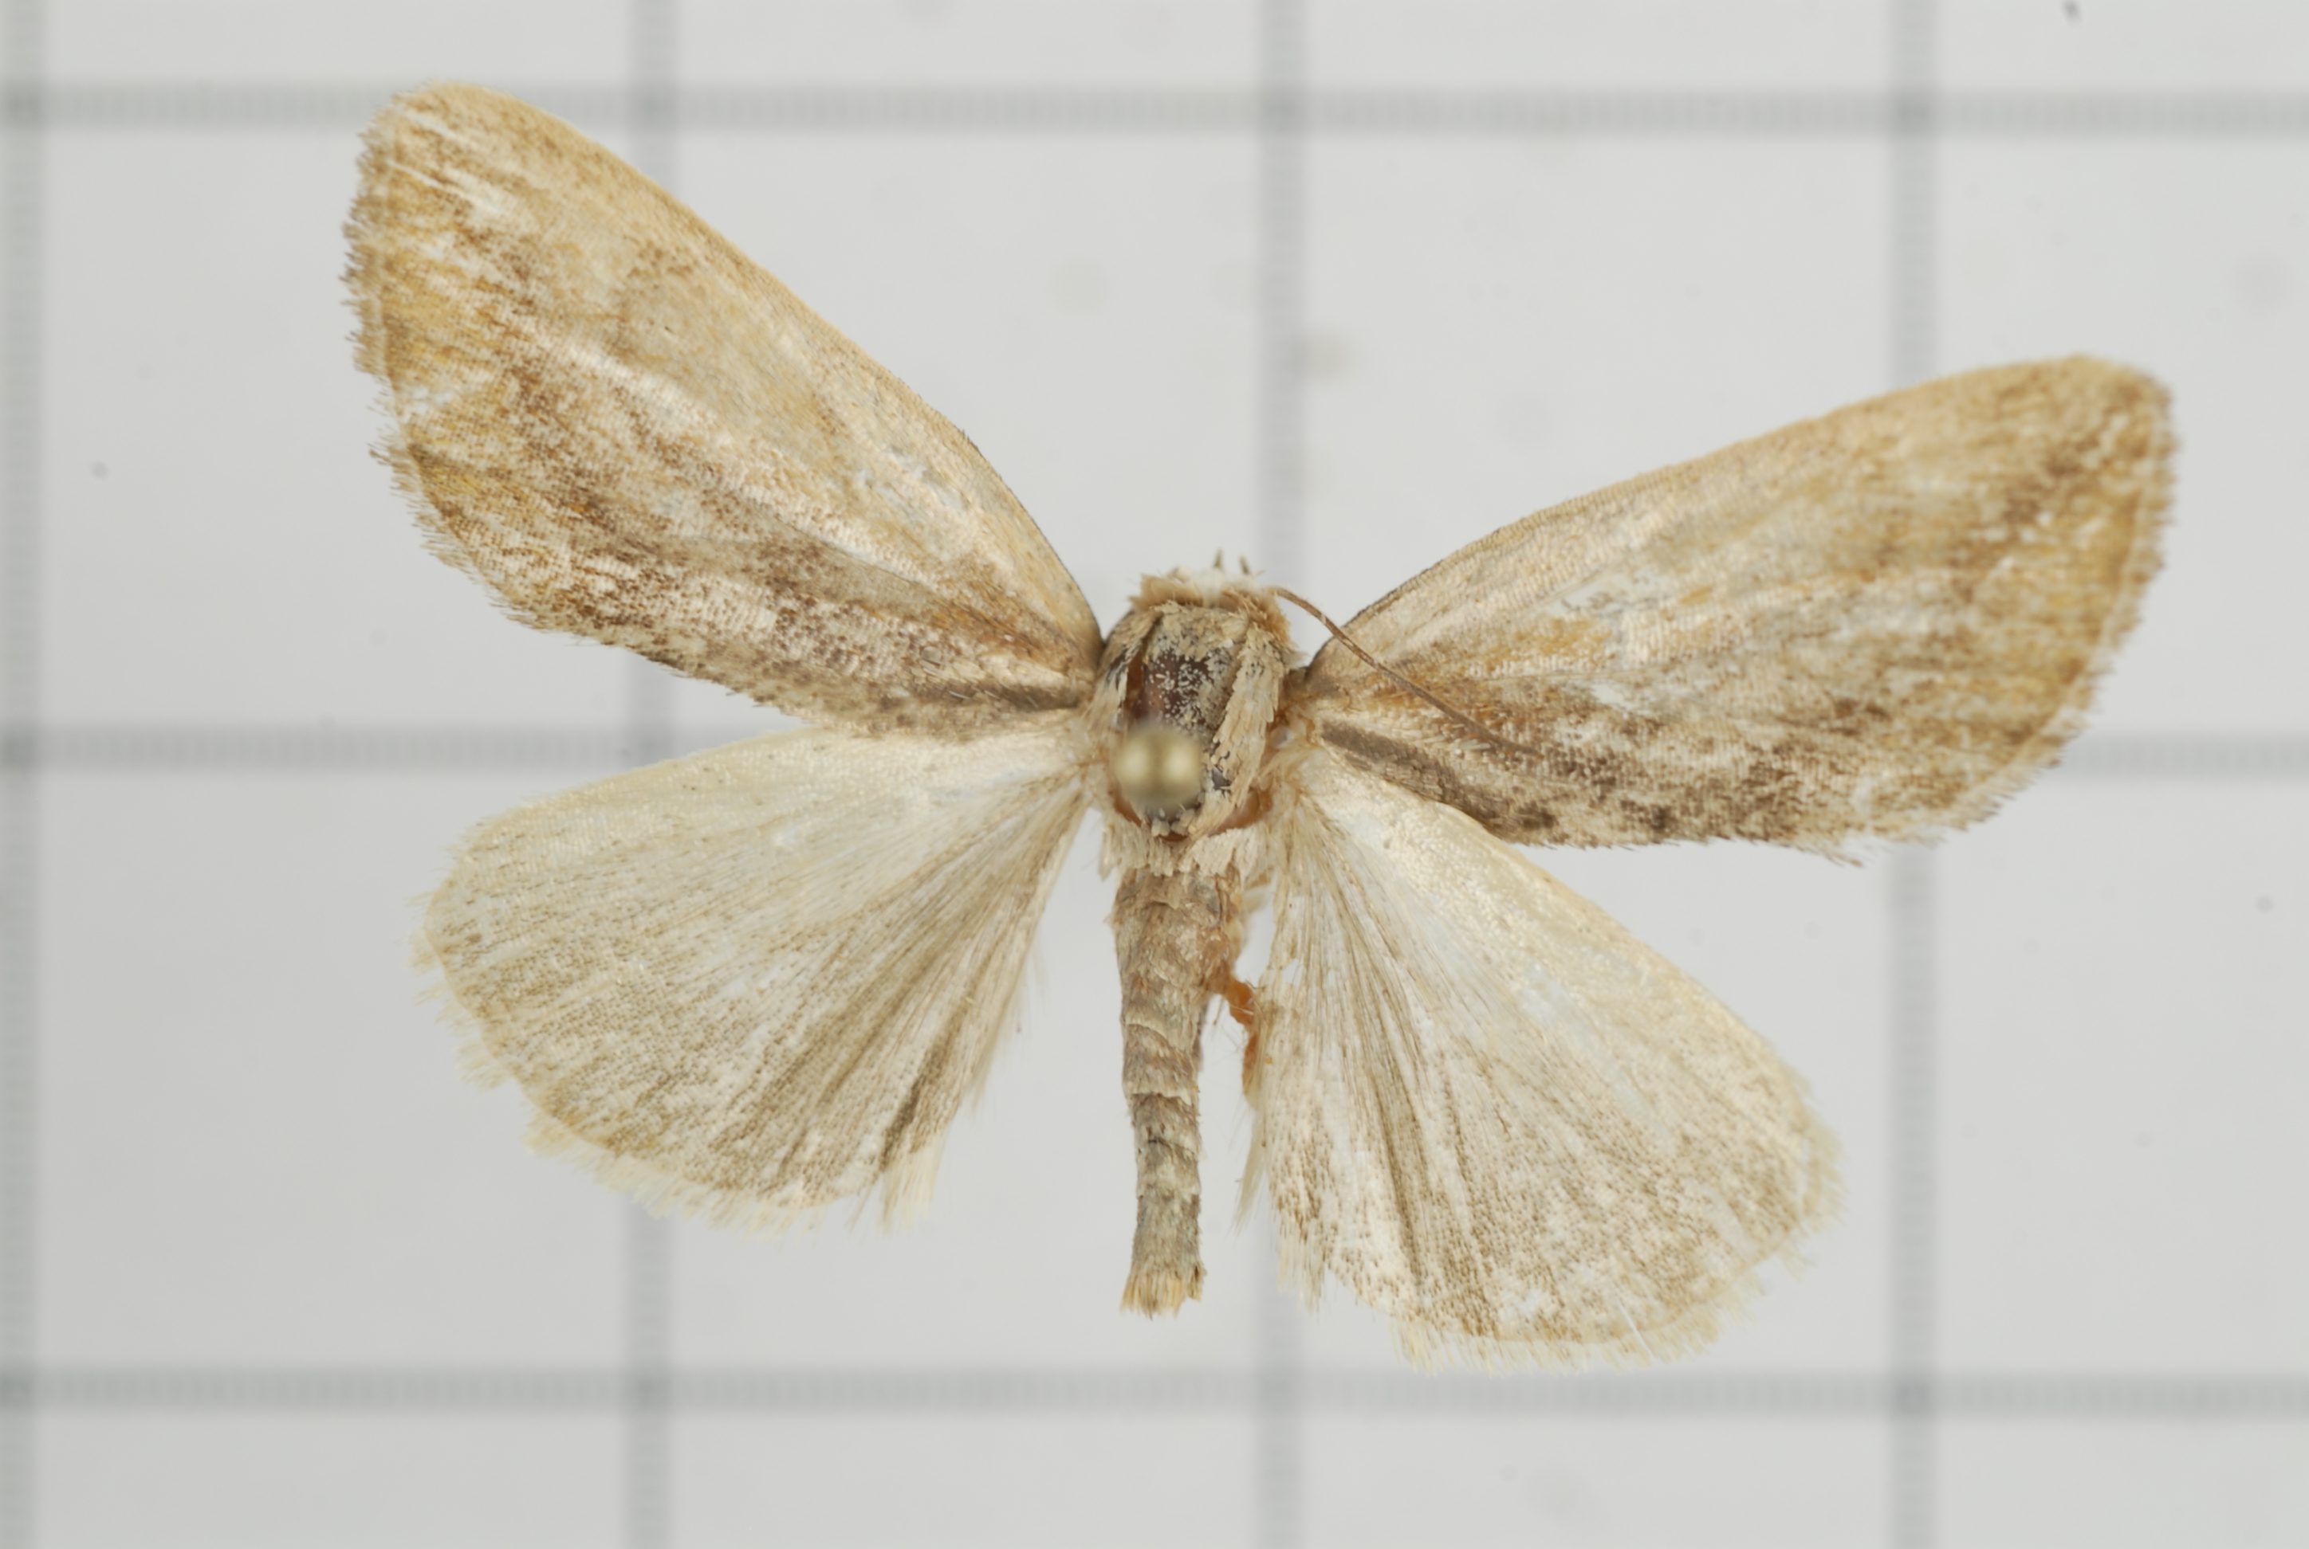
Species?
Iragaodes nobilis
